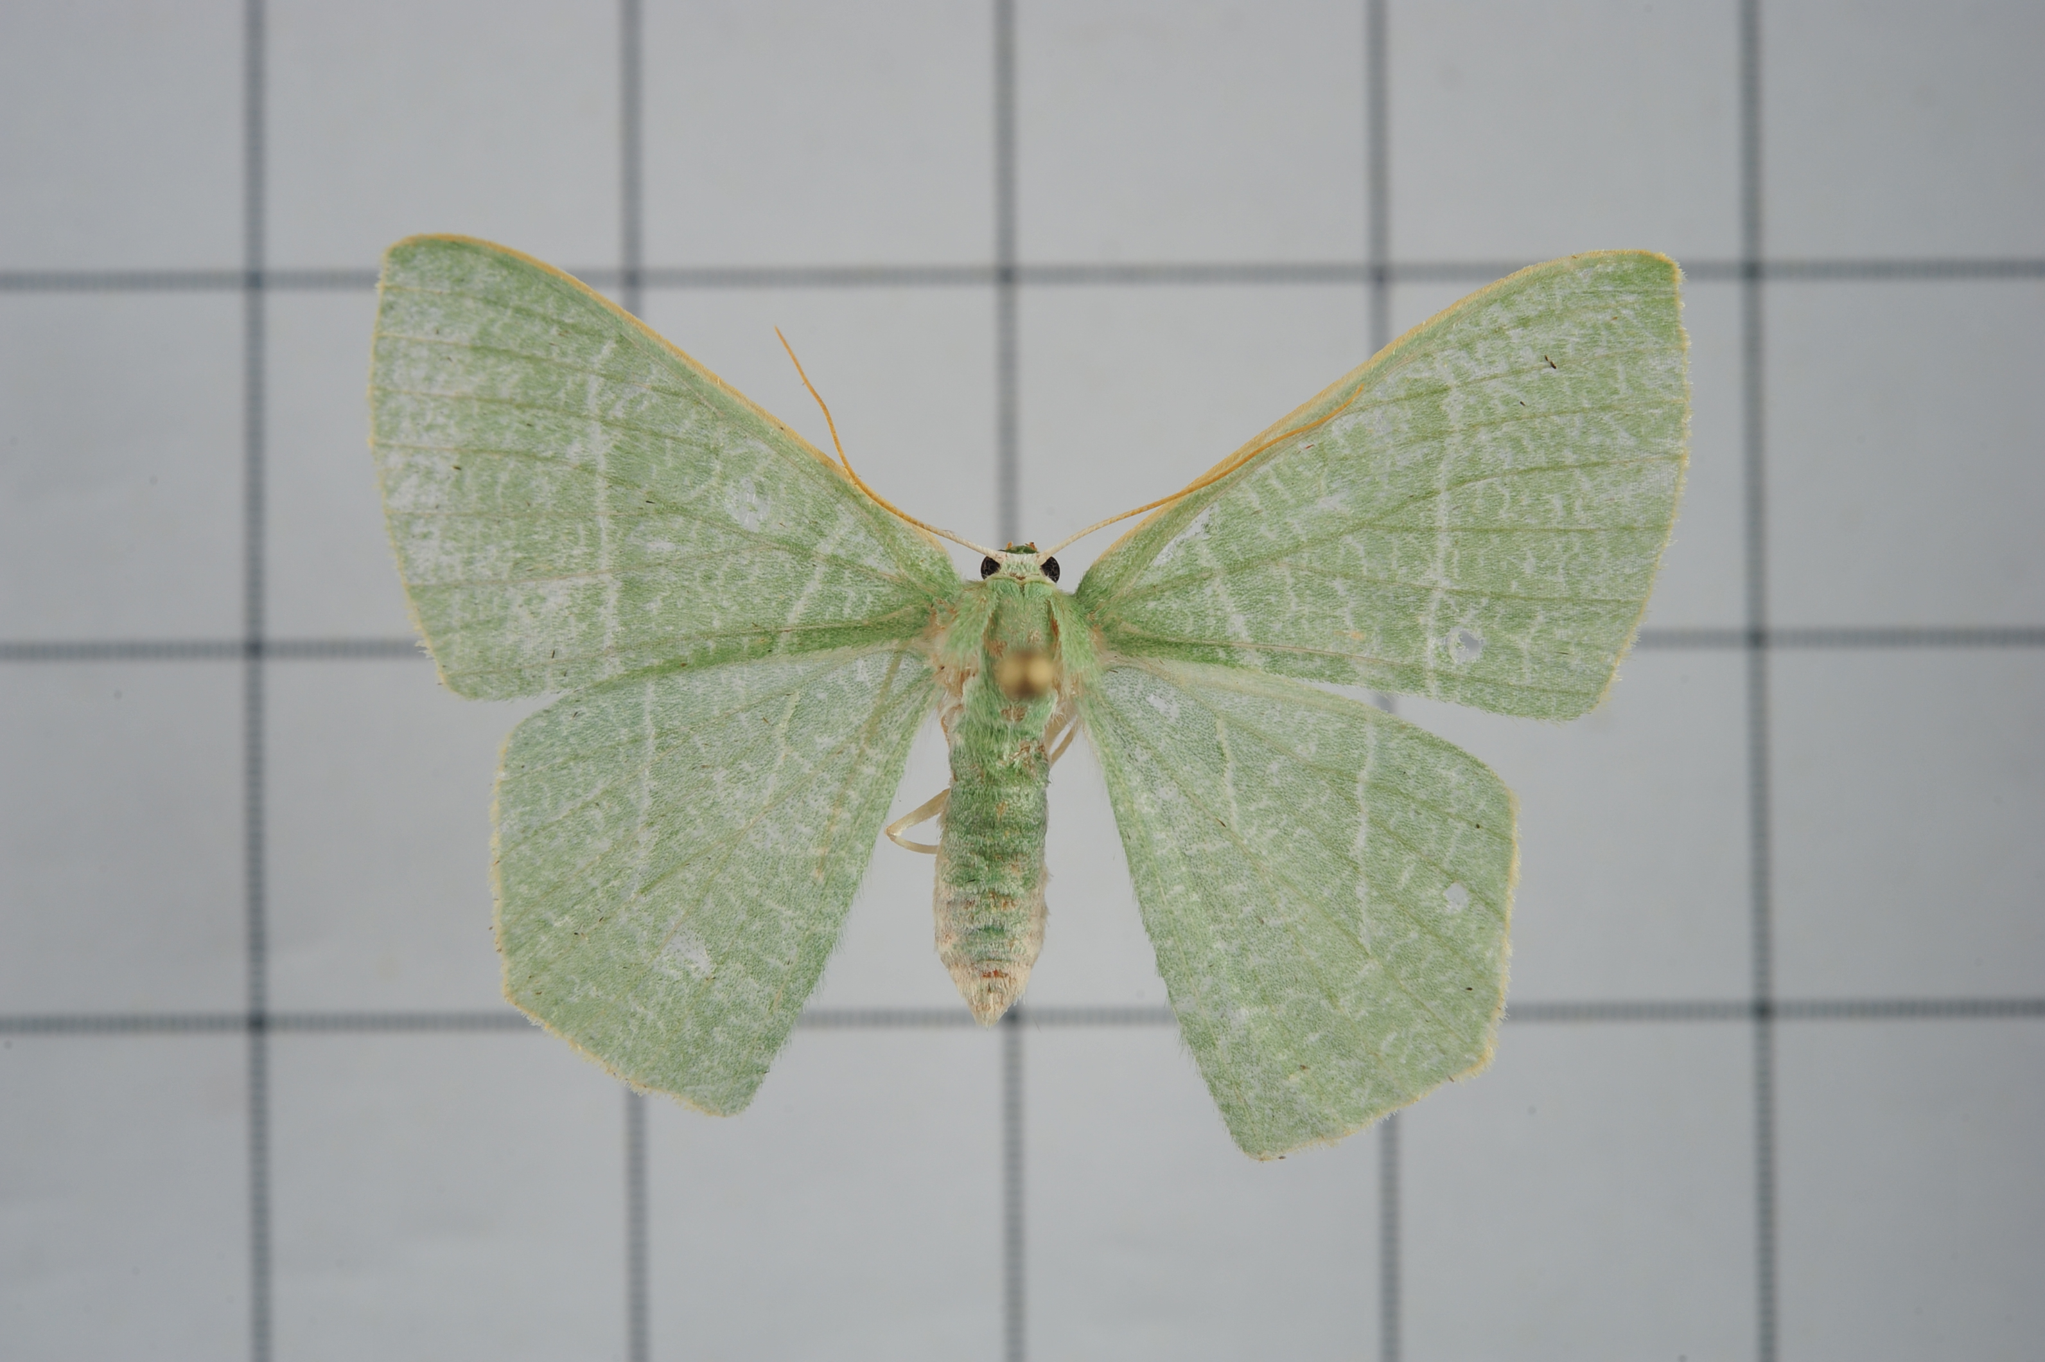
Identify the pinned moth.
Pelagodes subquadraria
